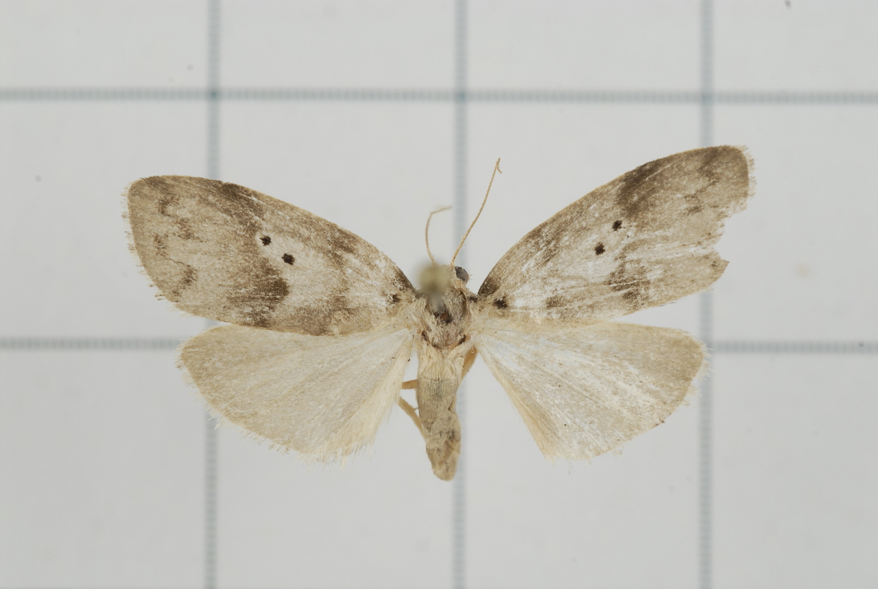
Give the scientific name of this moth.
Eugoa cernyi
